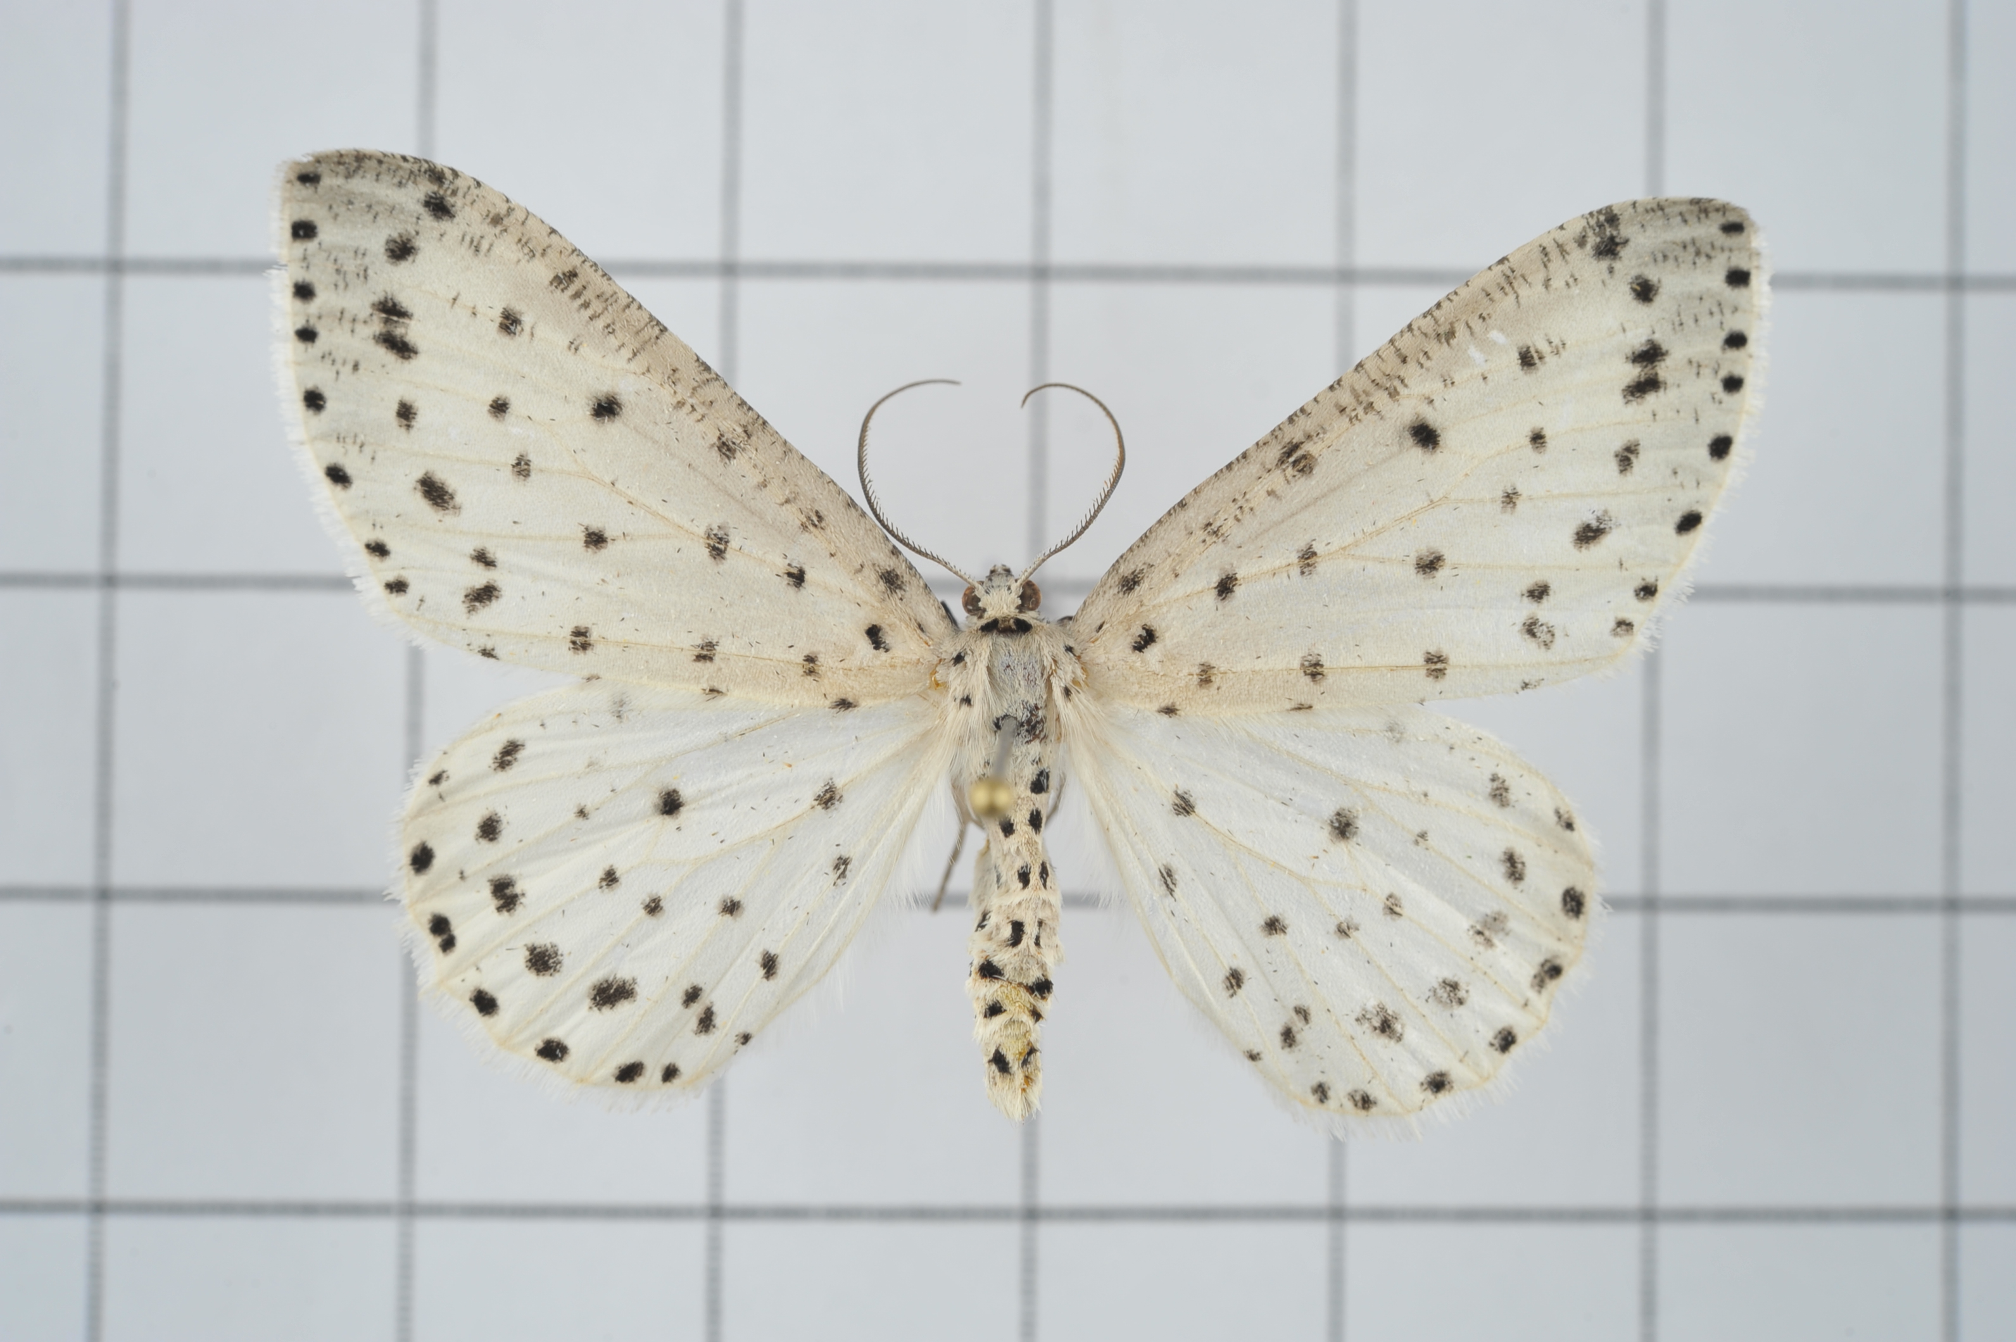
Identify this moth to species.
Xenoplia trivialis
